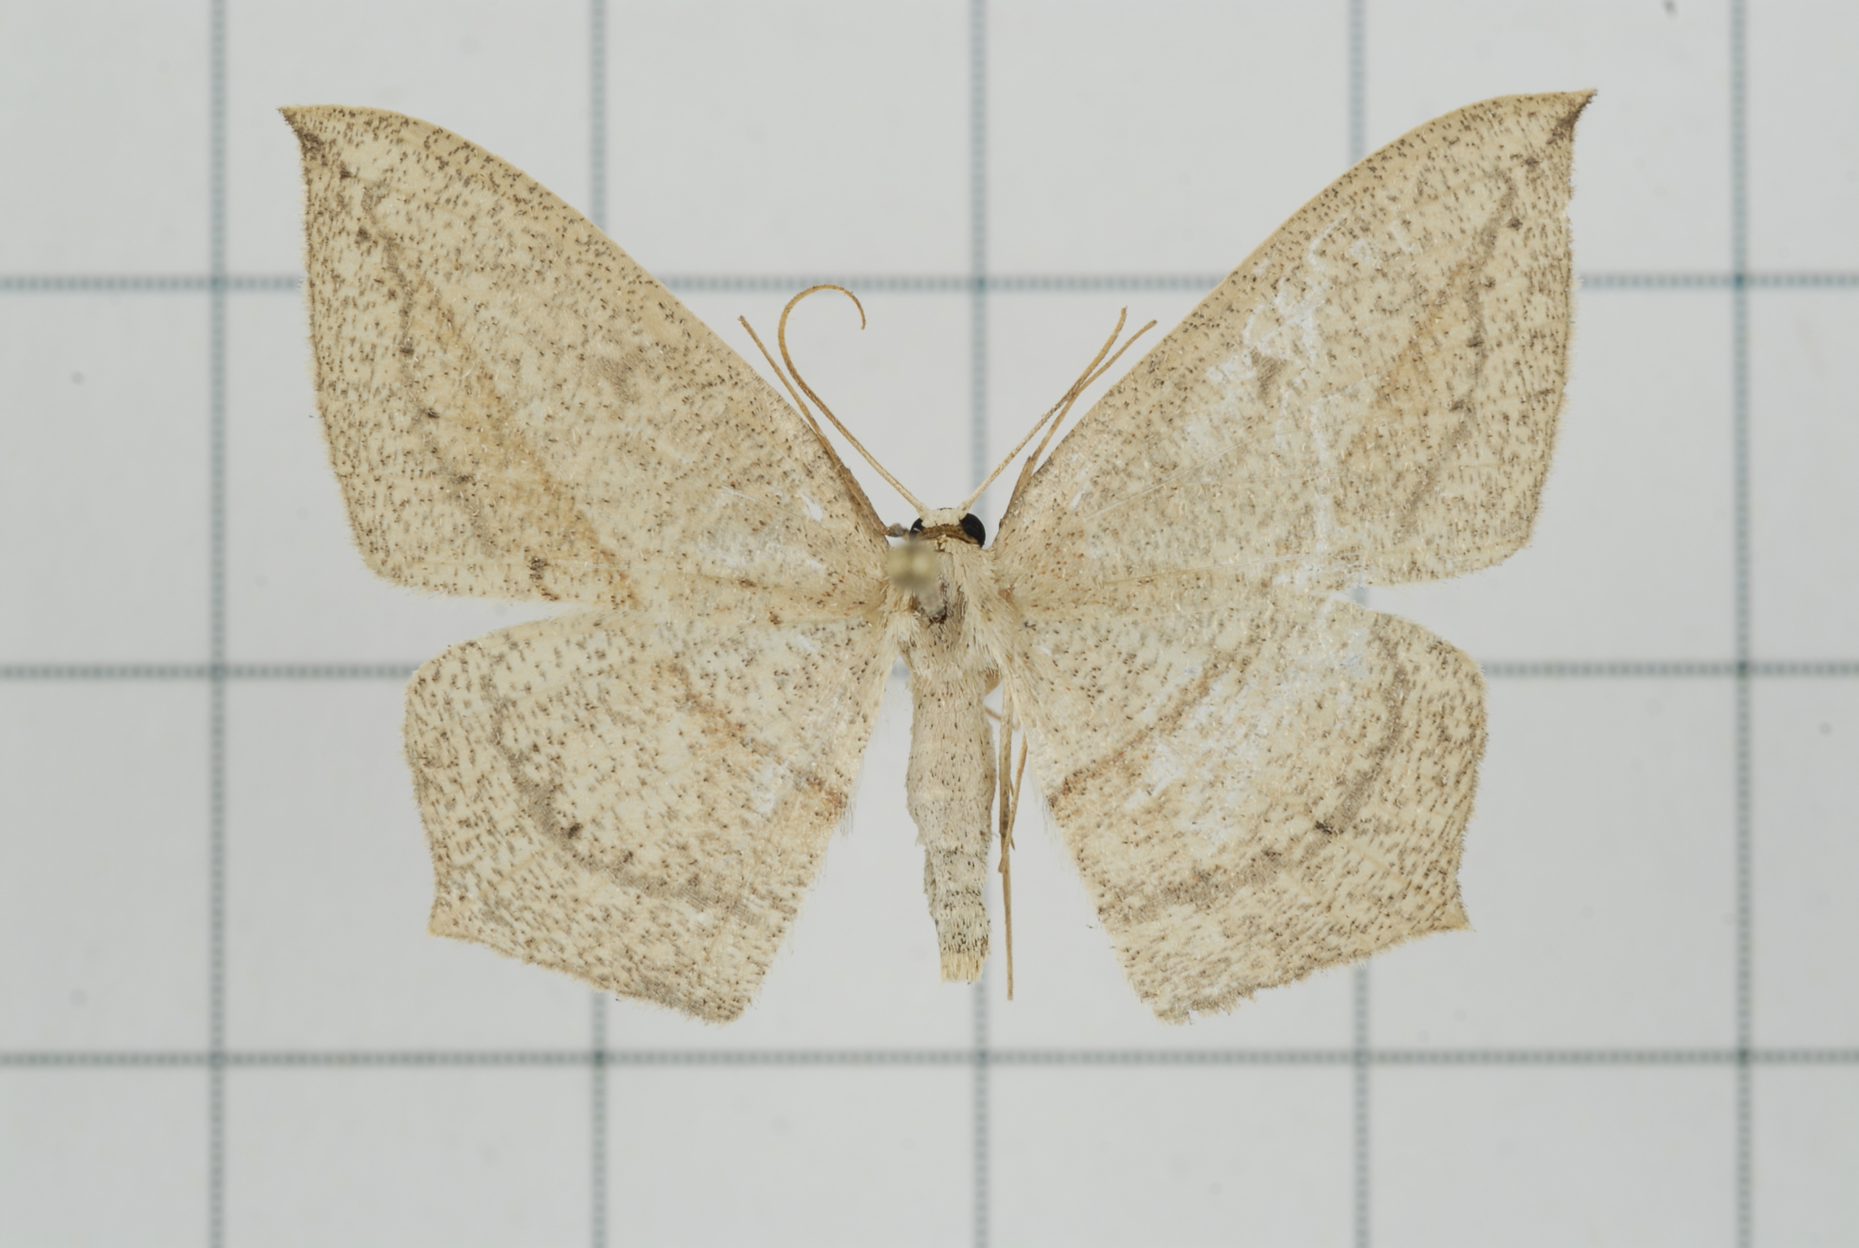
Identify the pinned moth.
Timandra stueningi
